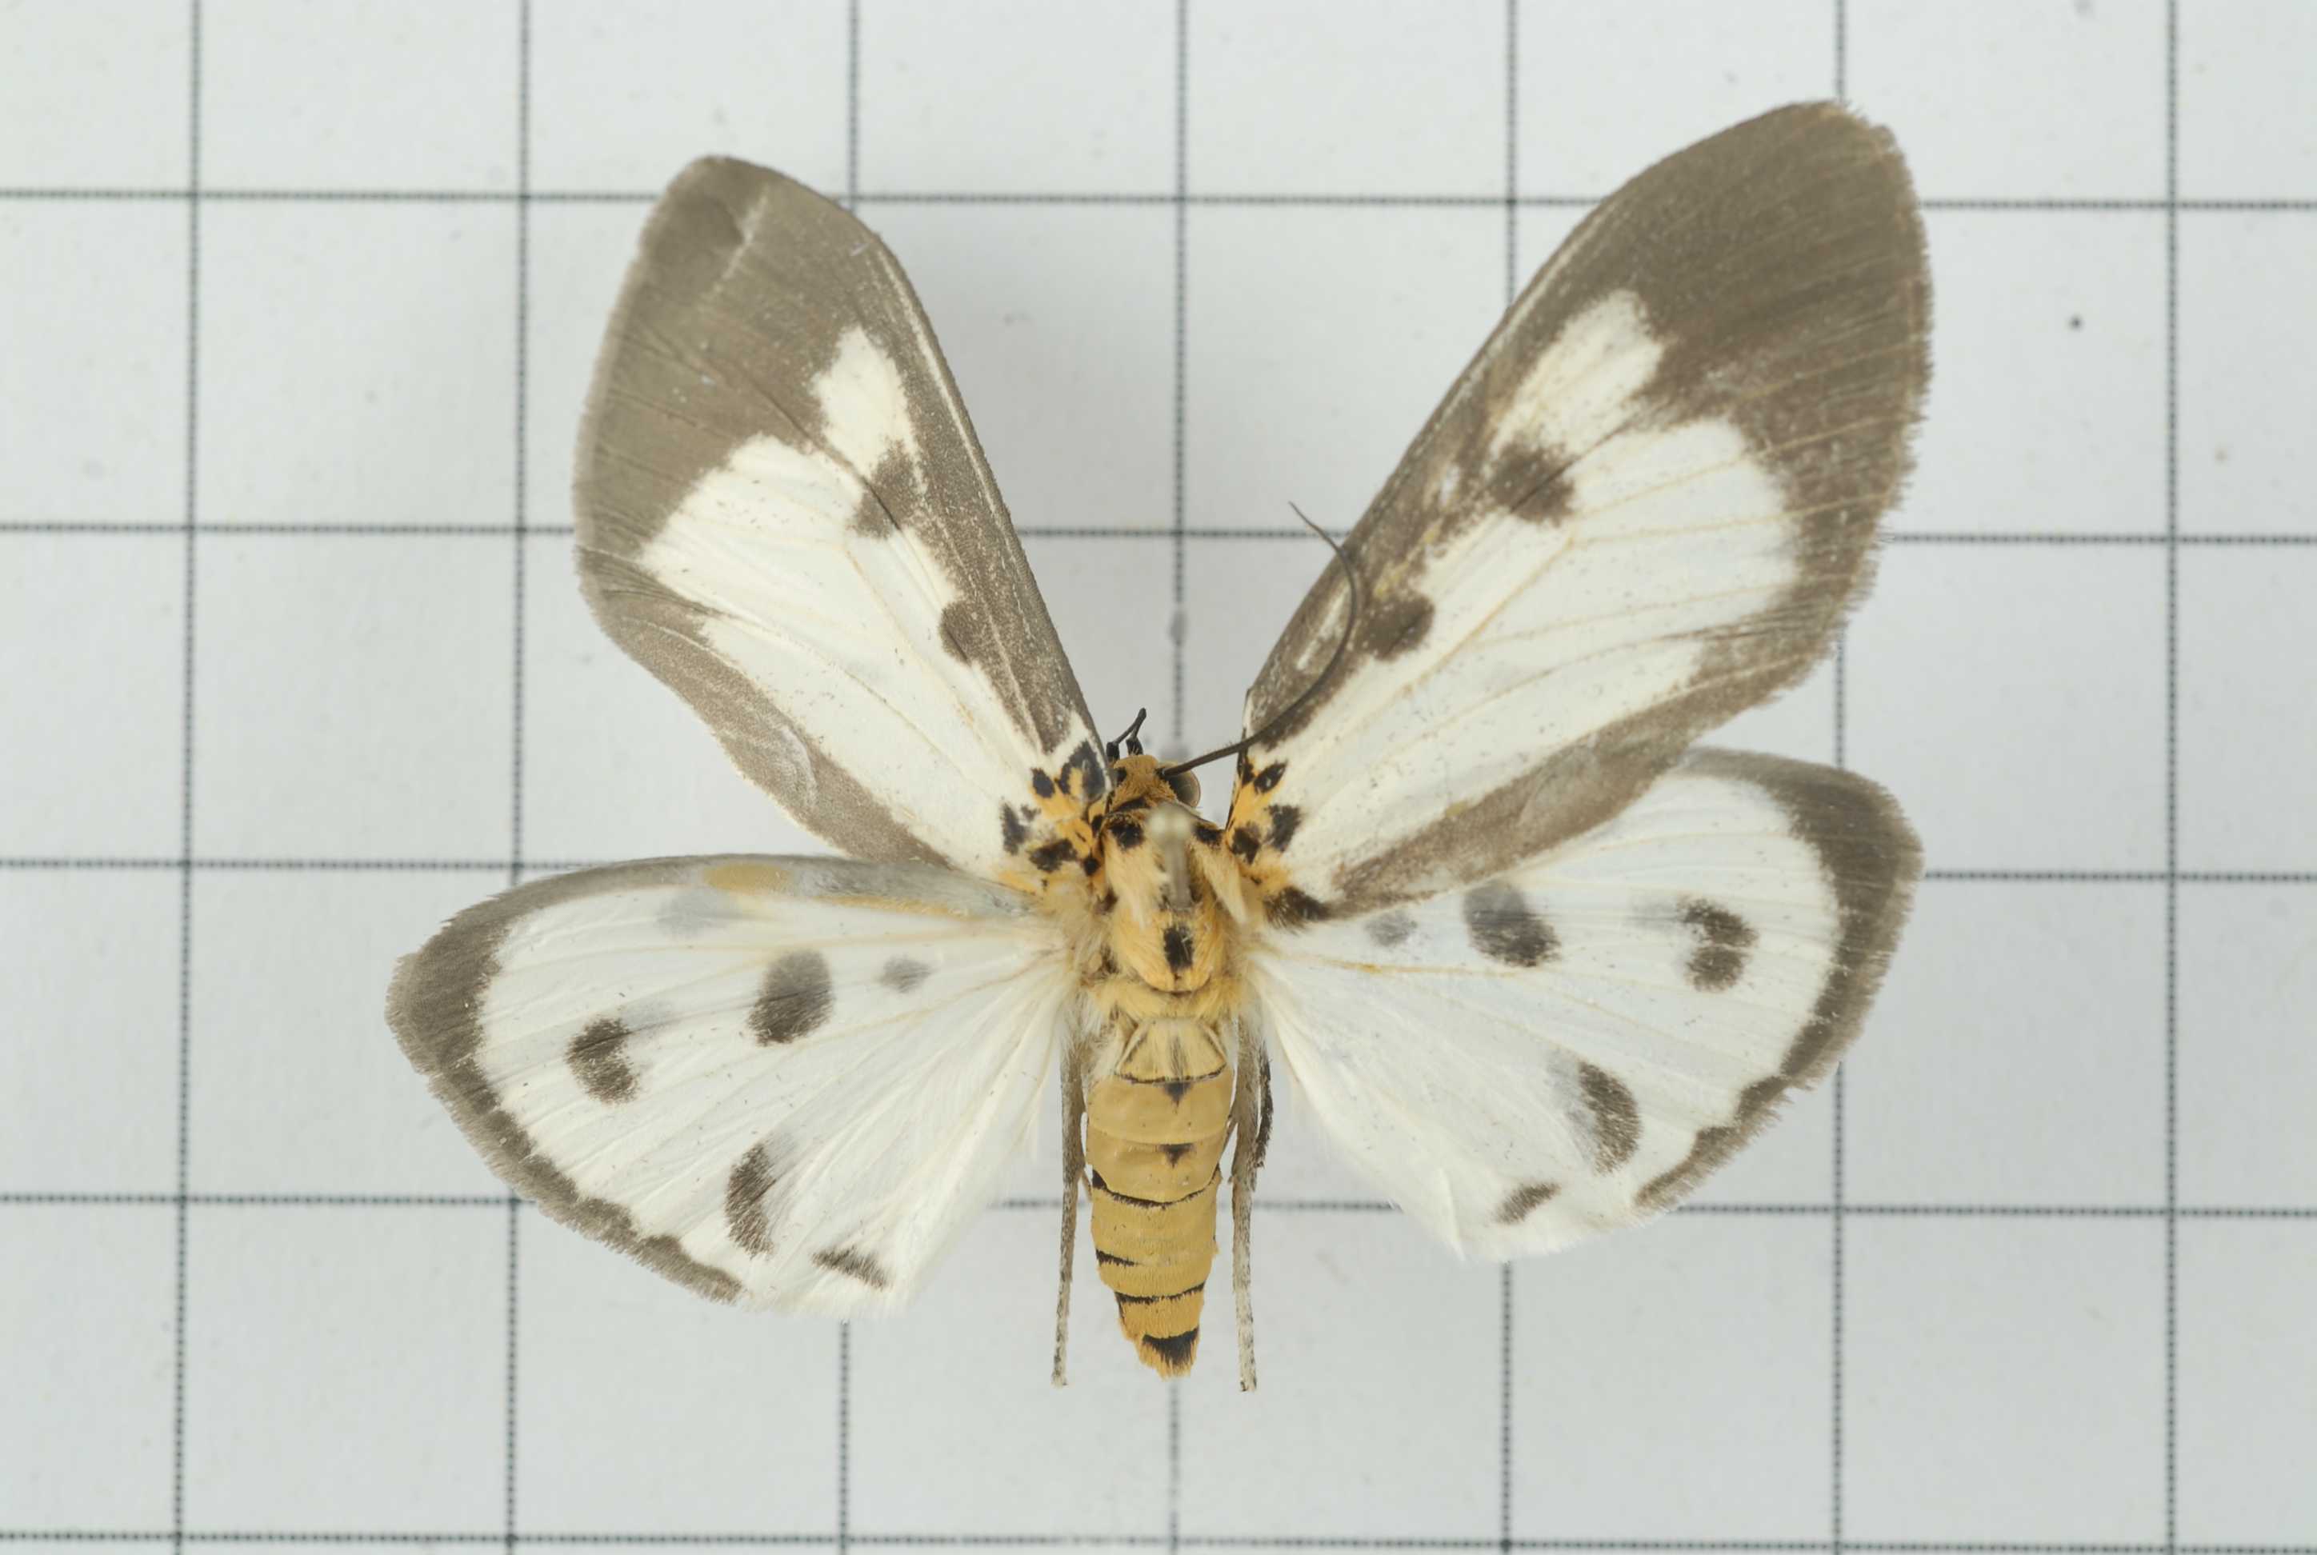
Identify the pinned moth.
Asota plana lacteata
